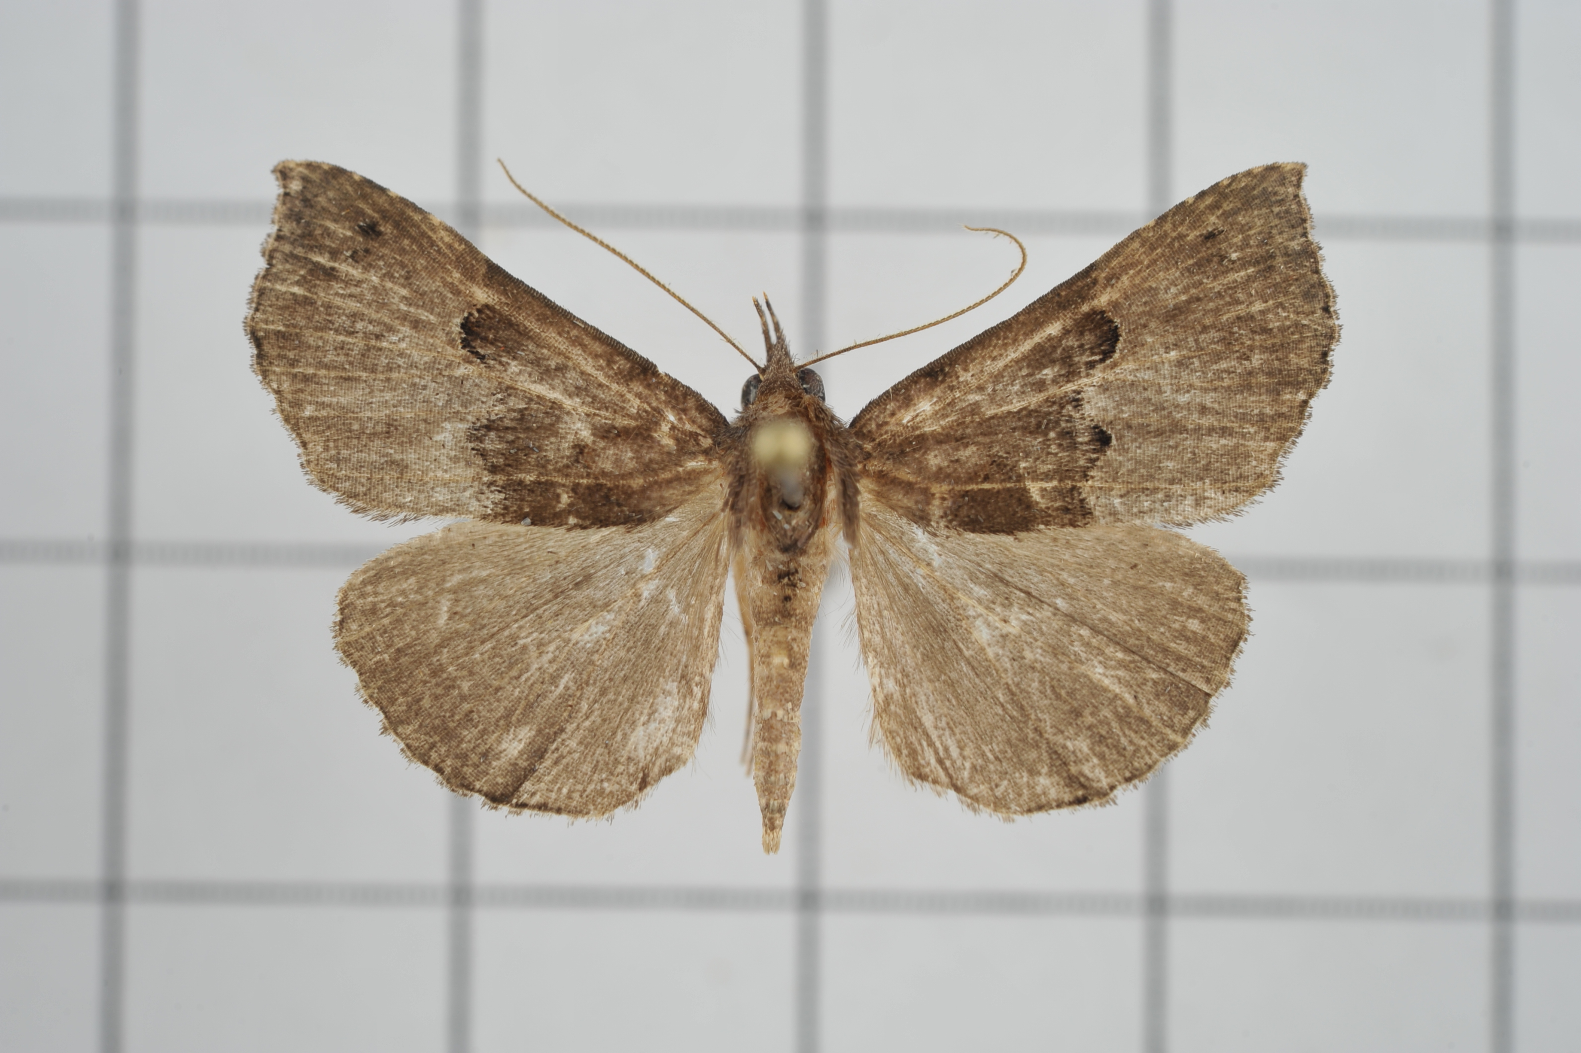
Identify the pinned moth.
Hypena sinuosa
